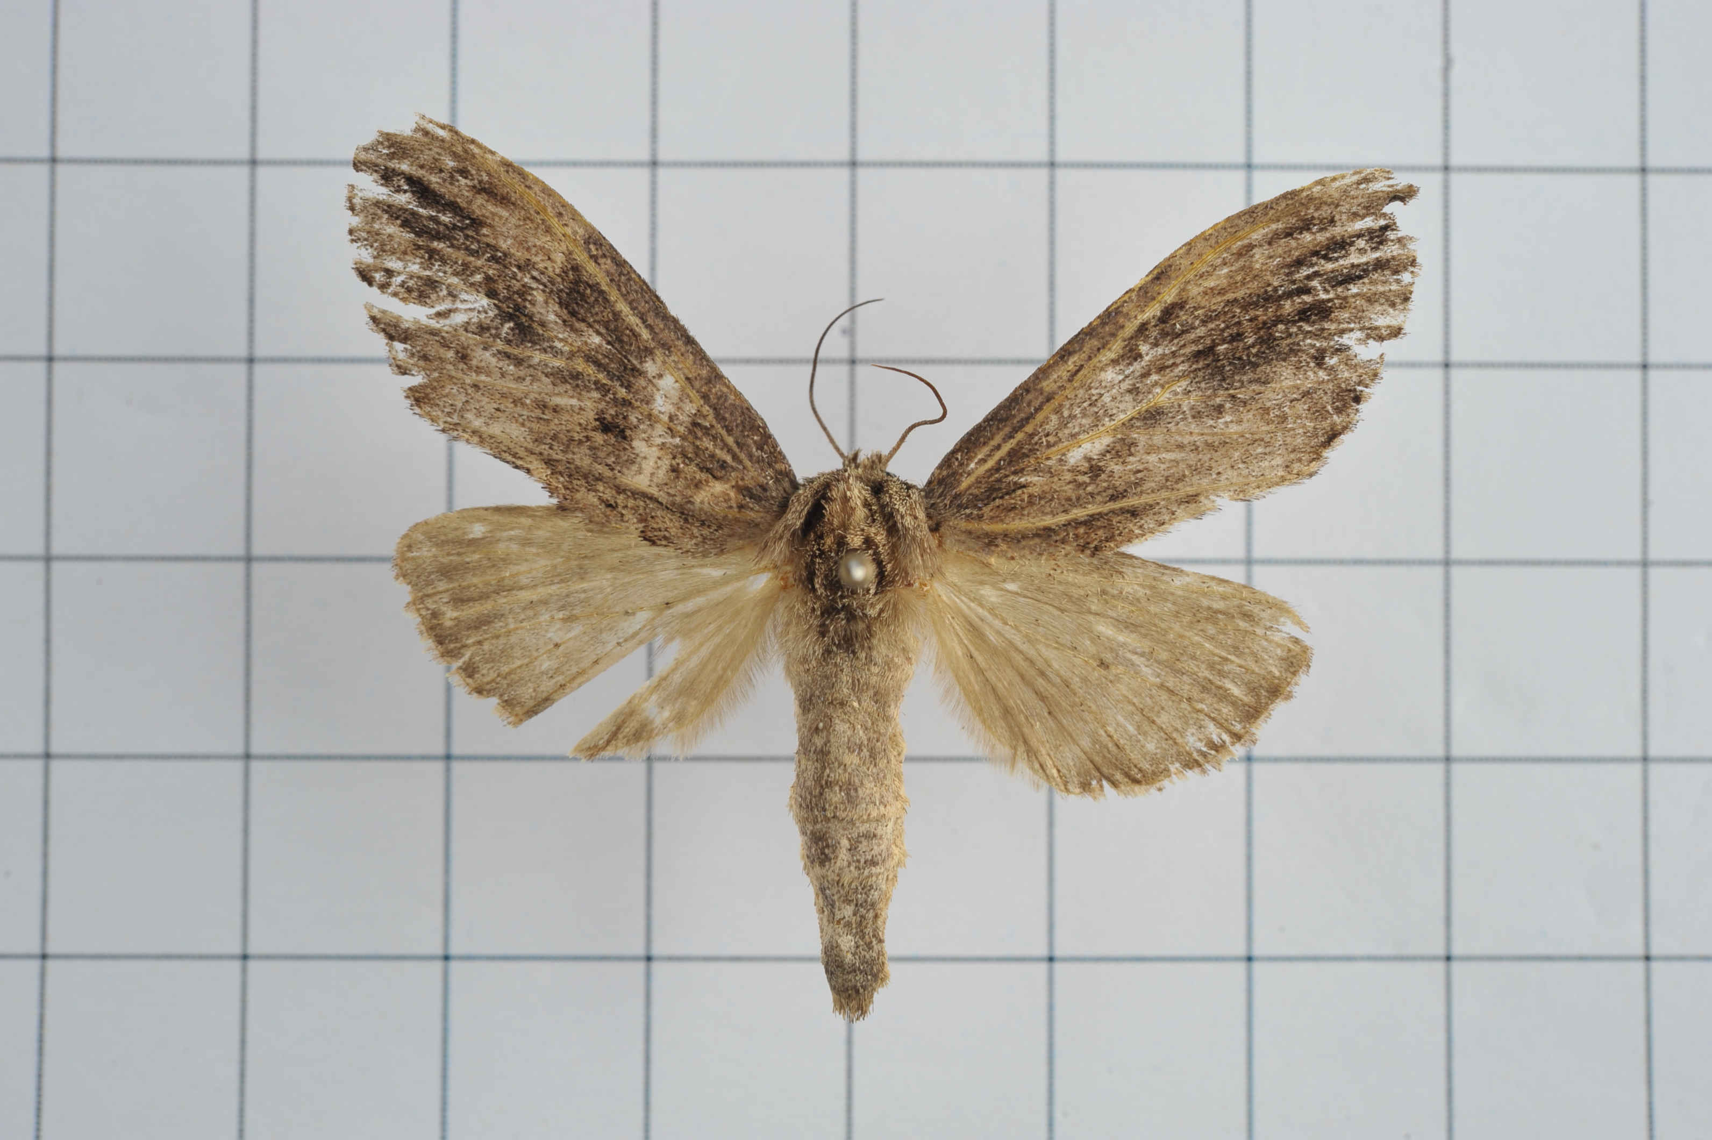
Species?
Allodontoides tenebrosa
